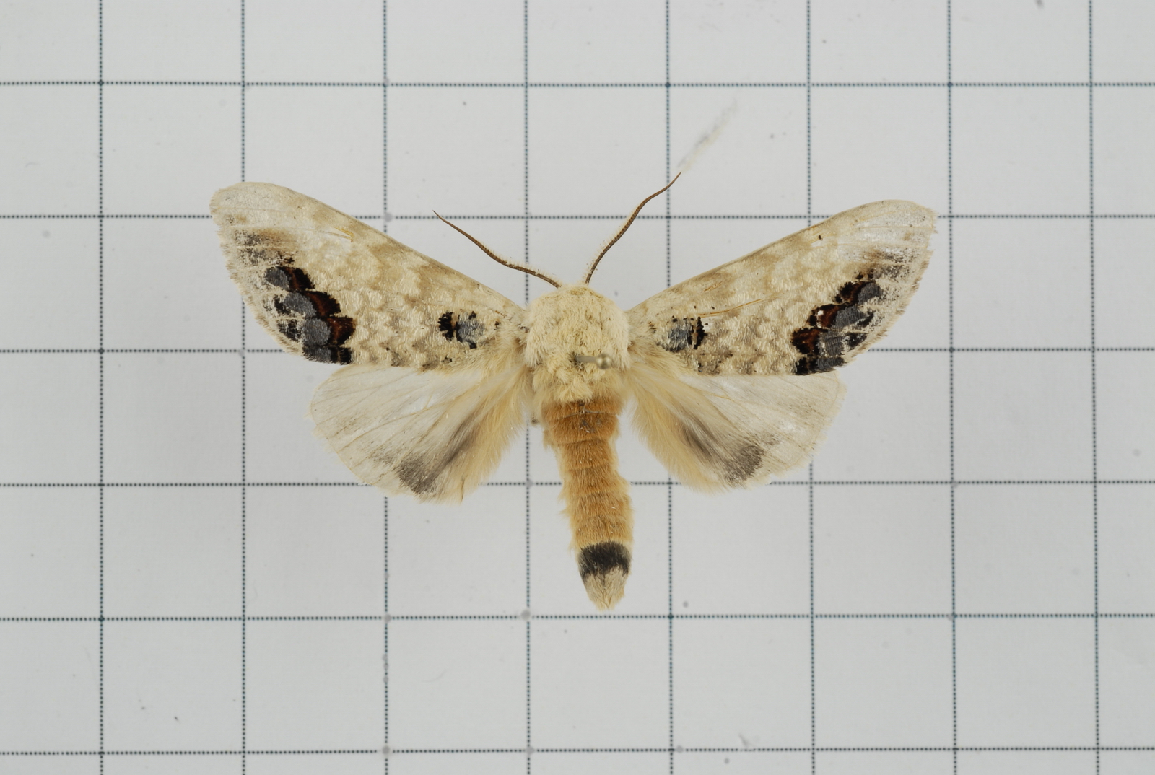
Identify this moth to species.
Phalera flavescens flavescens
